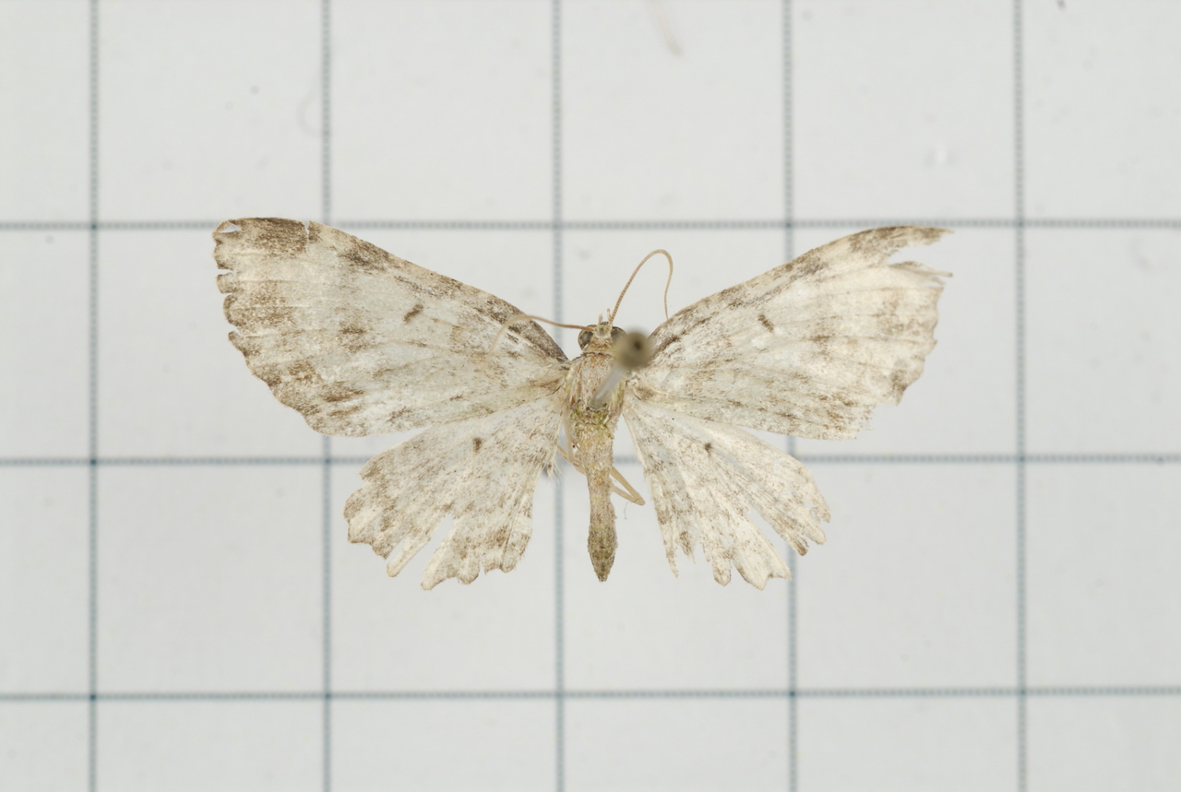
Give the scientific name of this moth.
Collix ghosha ghosha
